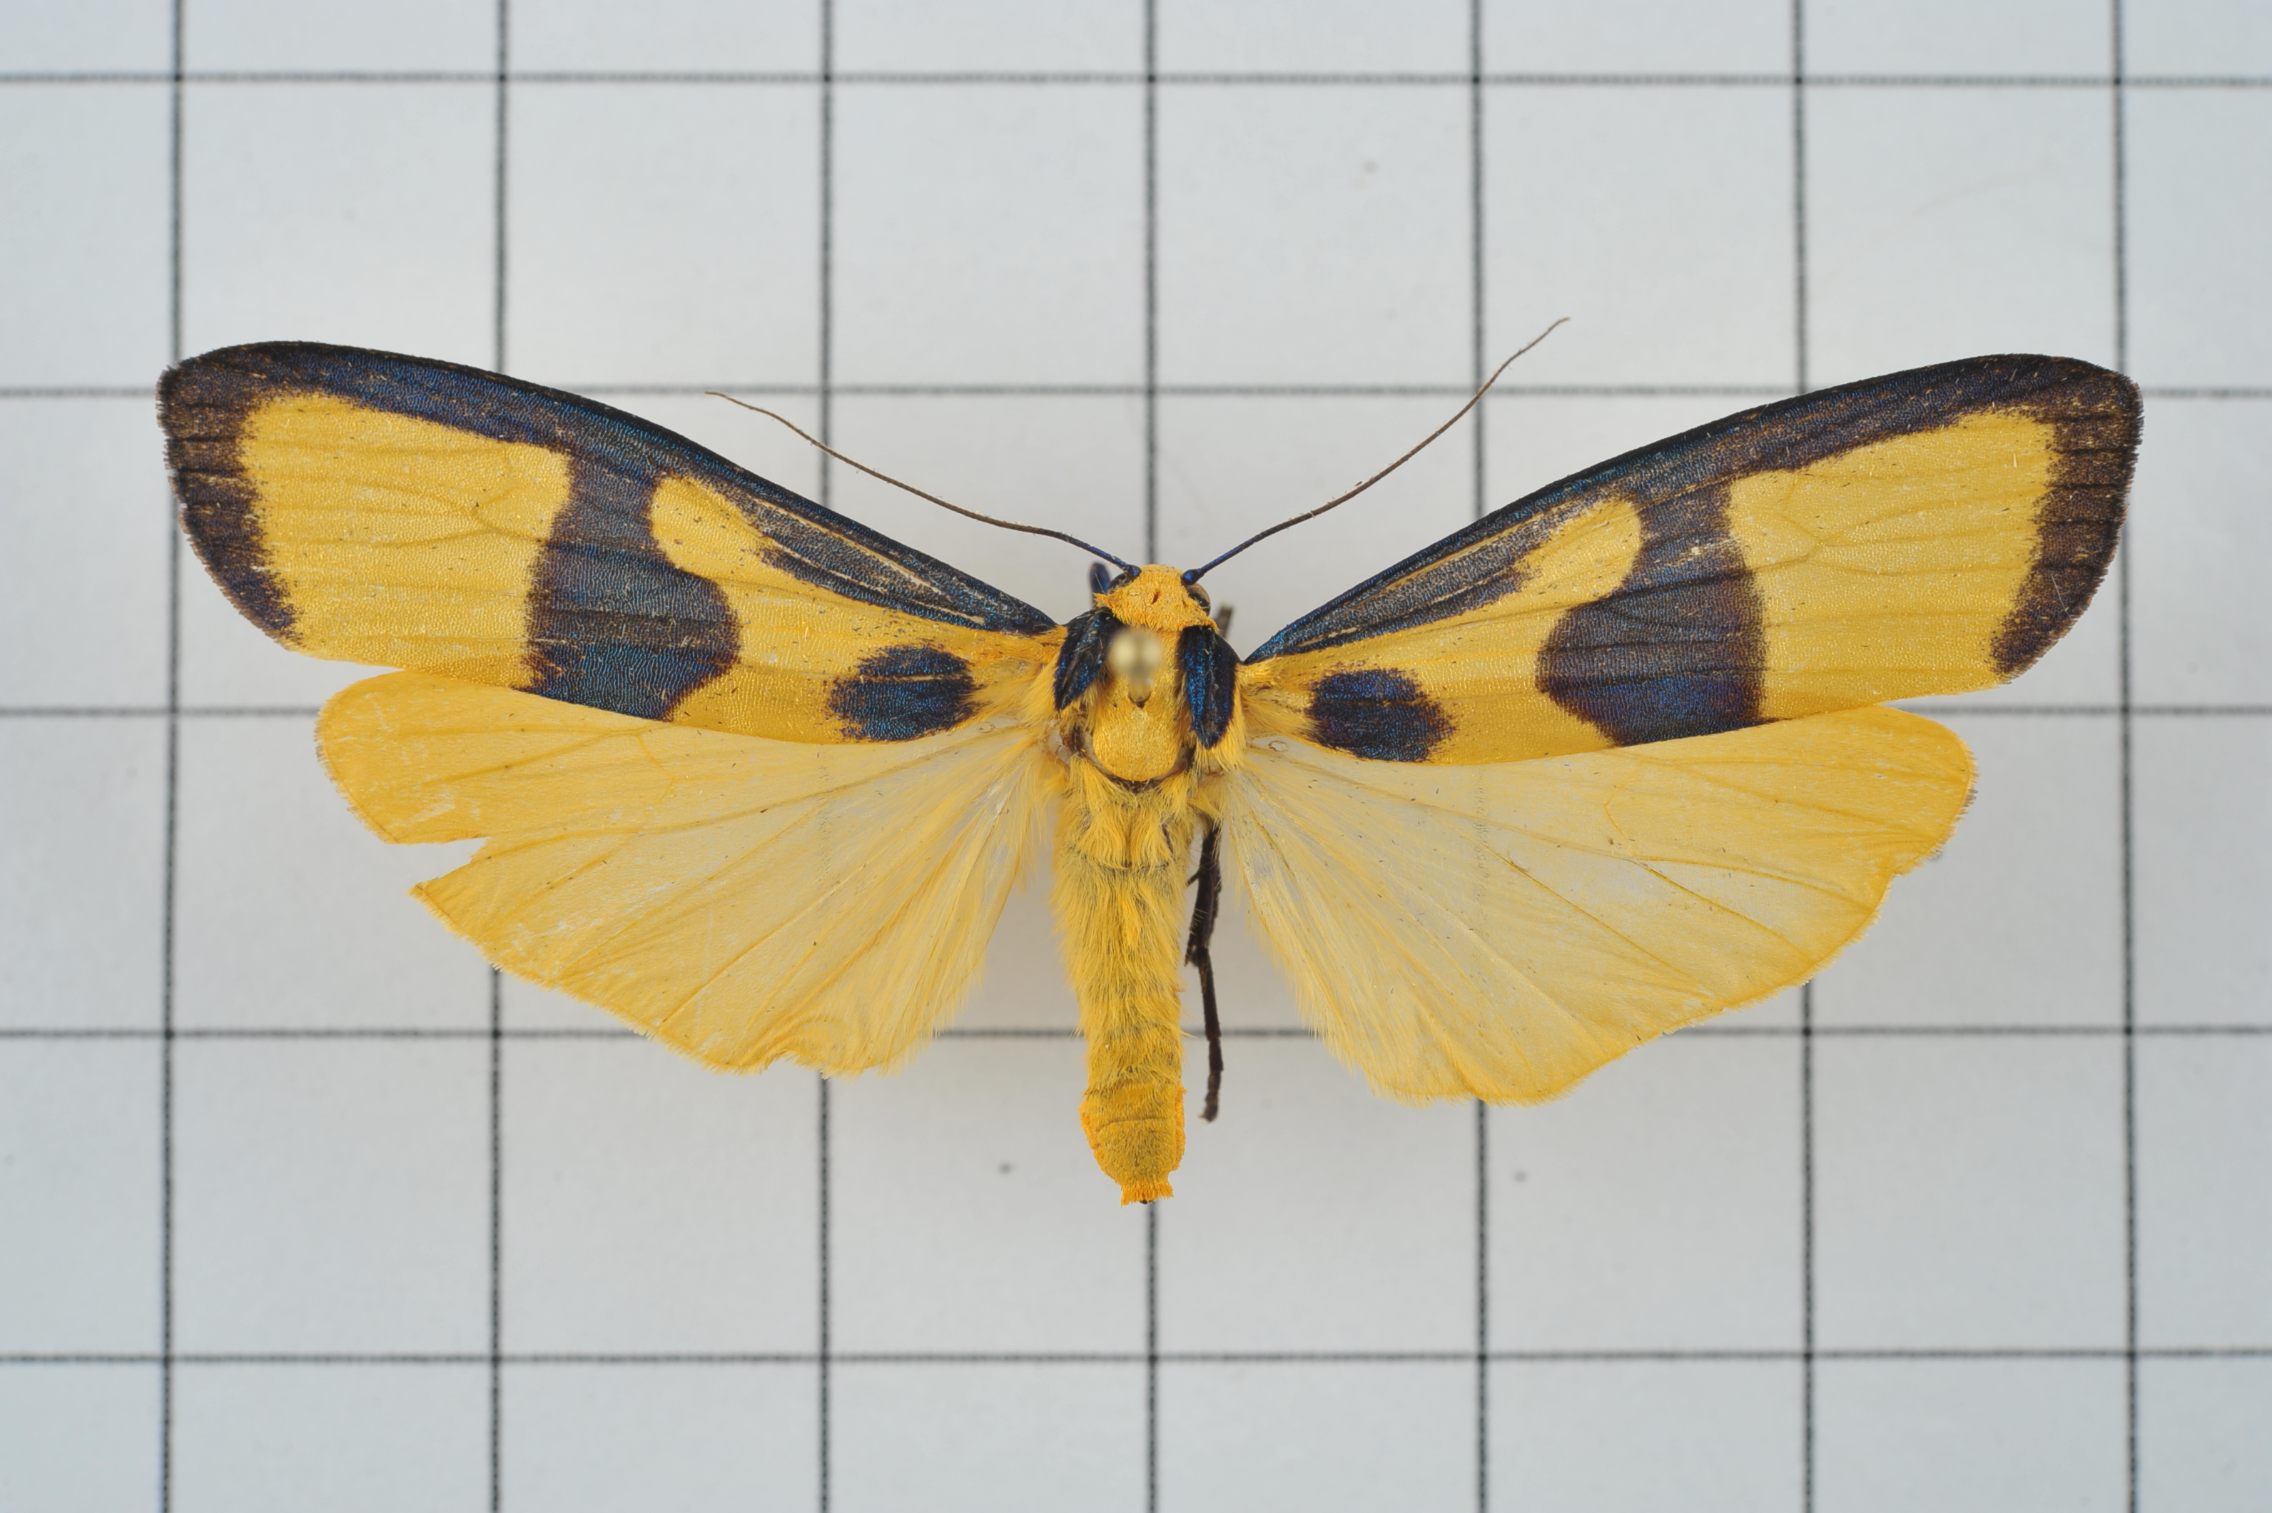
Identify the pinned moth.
Chrysaeglia magnifica
